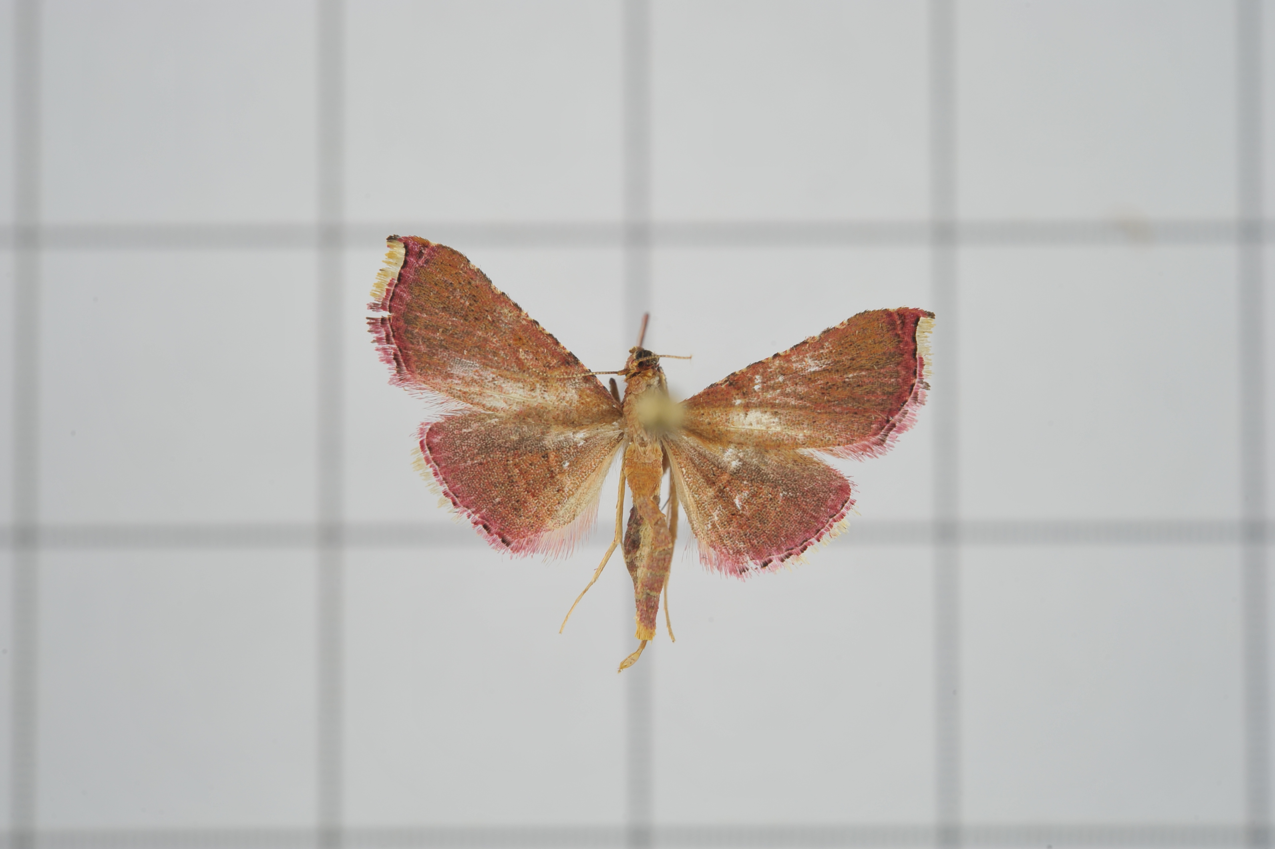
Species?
Endotricha minialis
